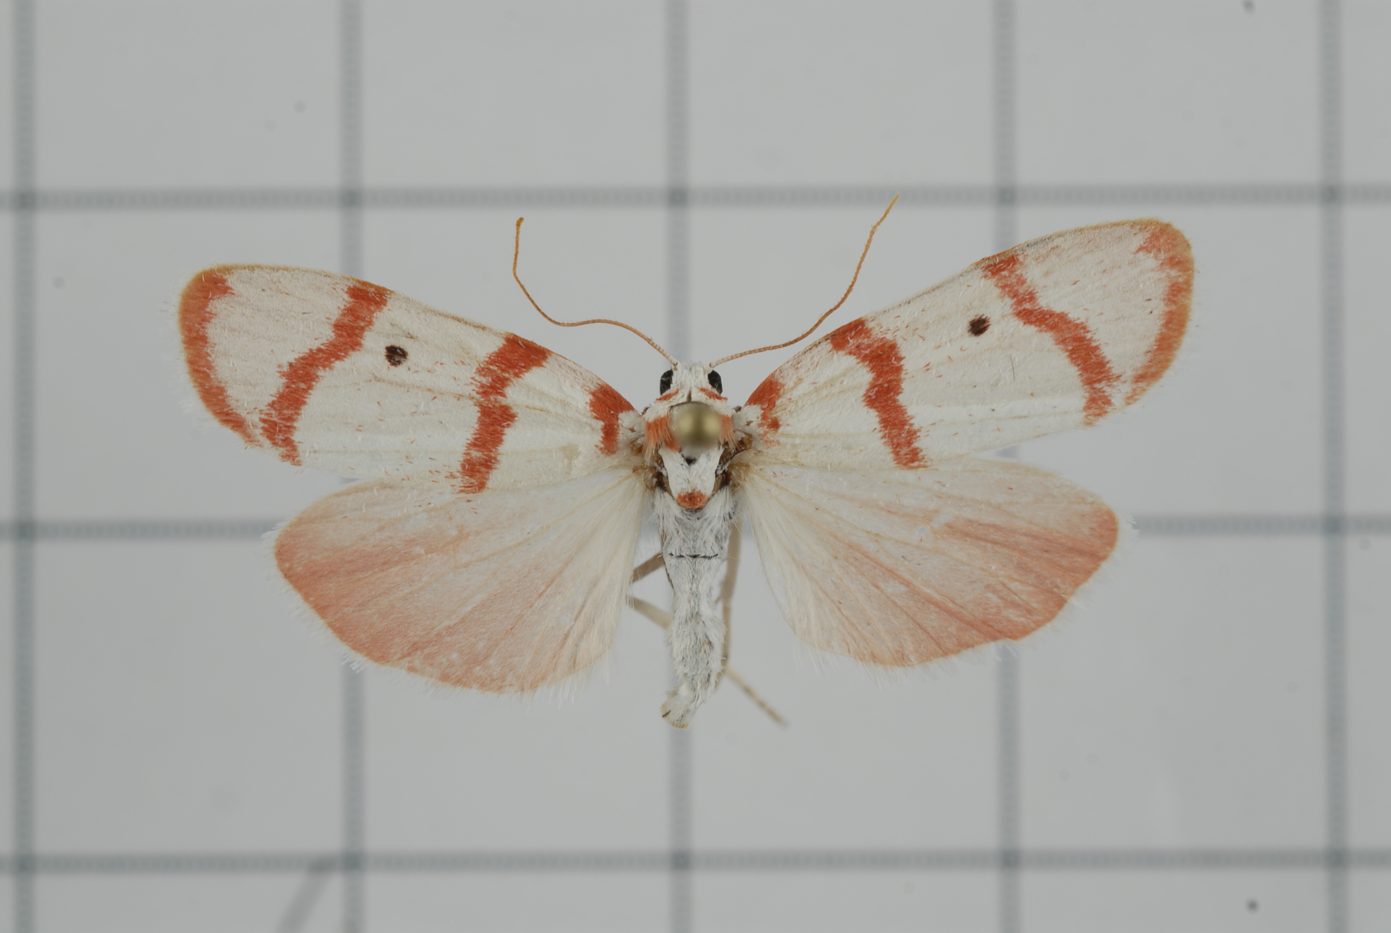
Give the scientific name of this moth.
Cyana hamata hamata
